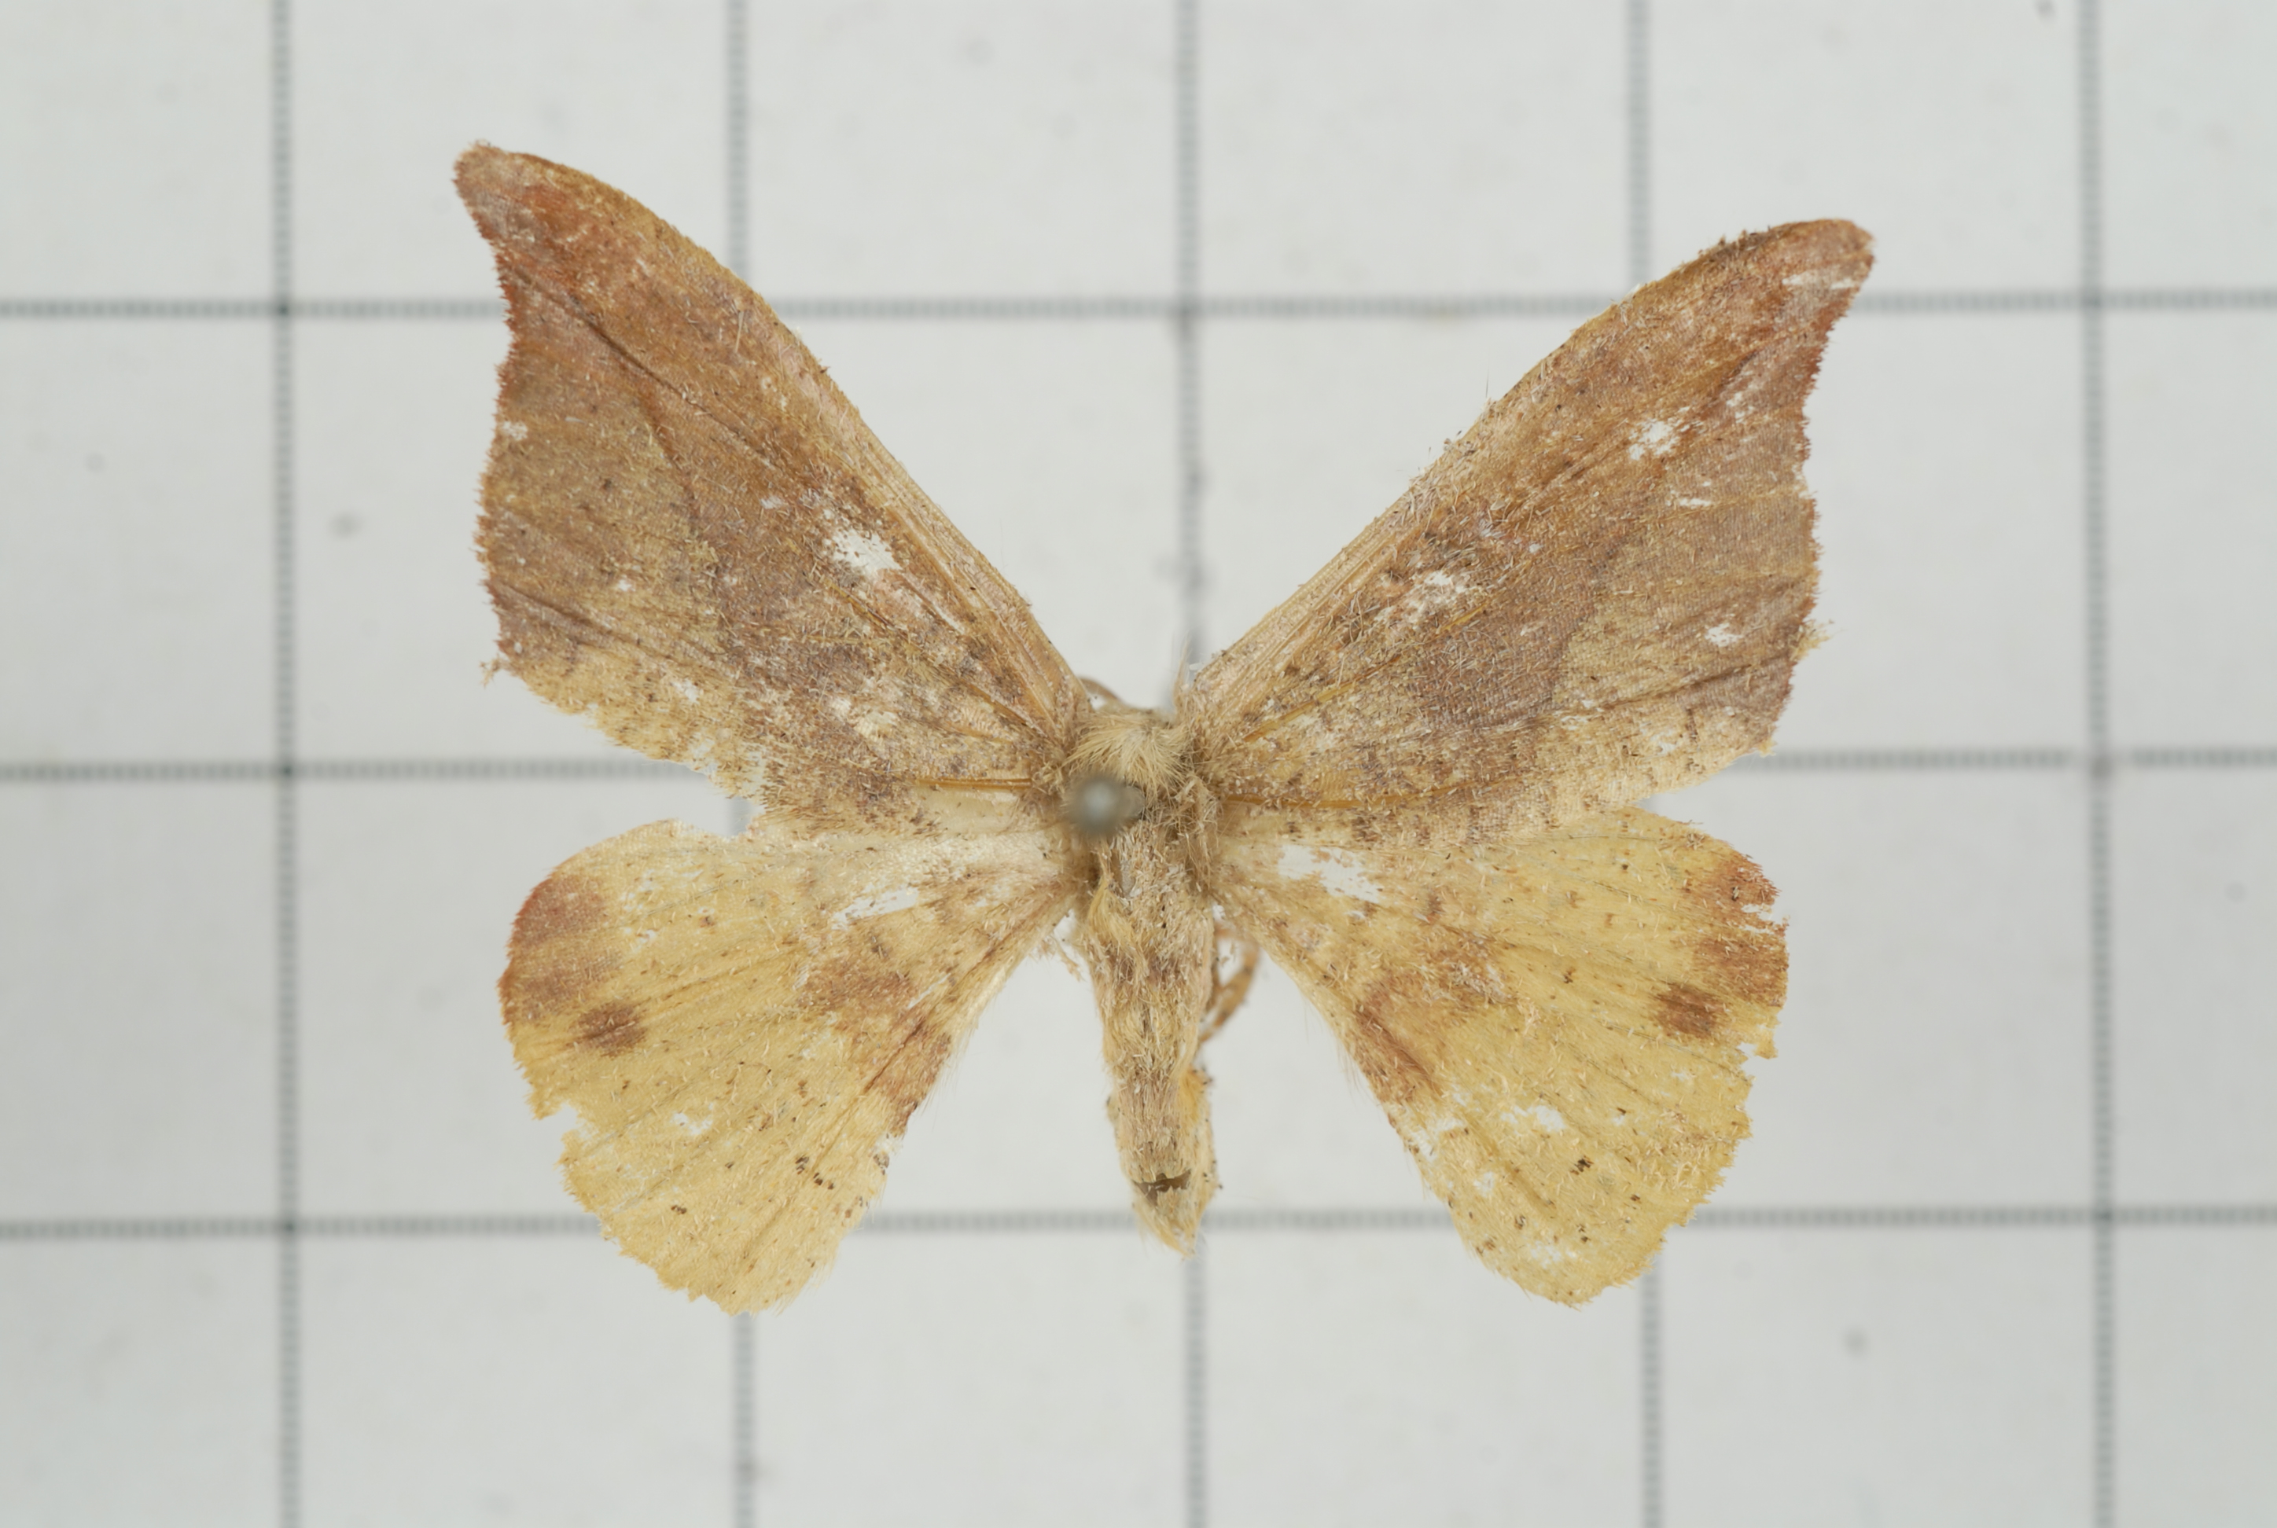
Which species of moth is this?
Oreta brunnea
